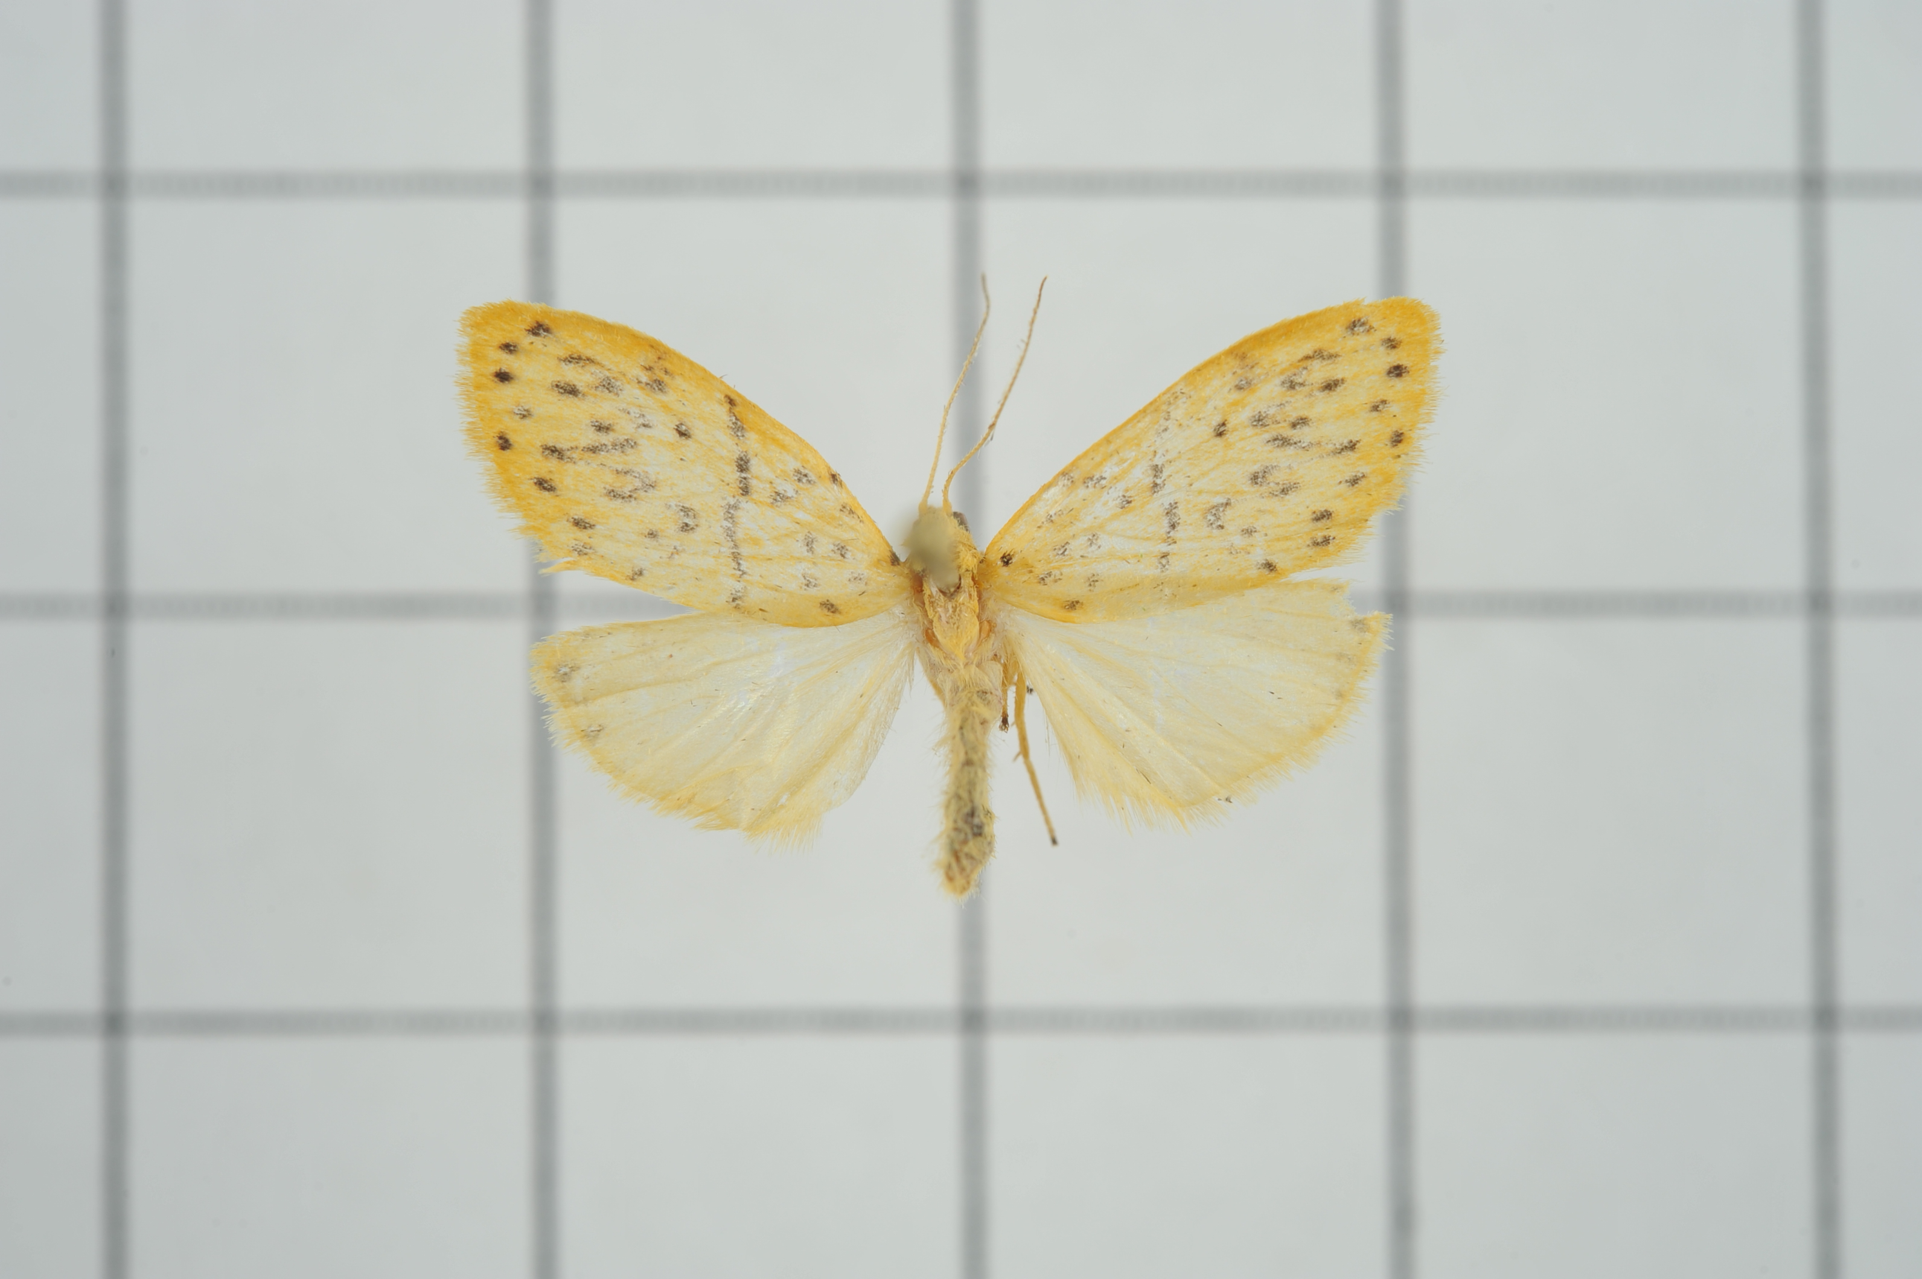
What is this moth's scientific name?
Huangilene alikangiae alikangiae
